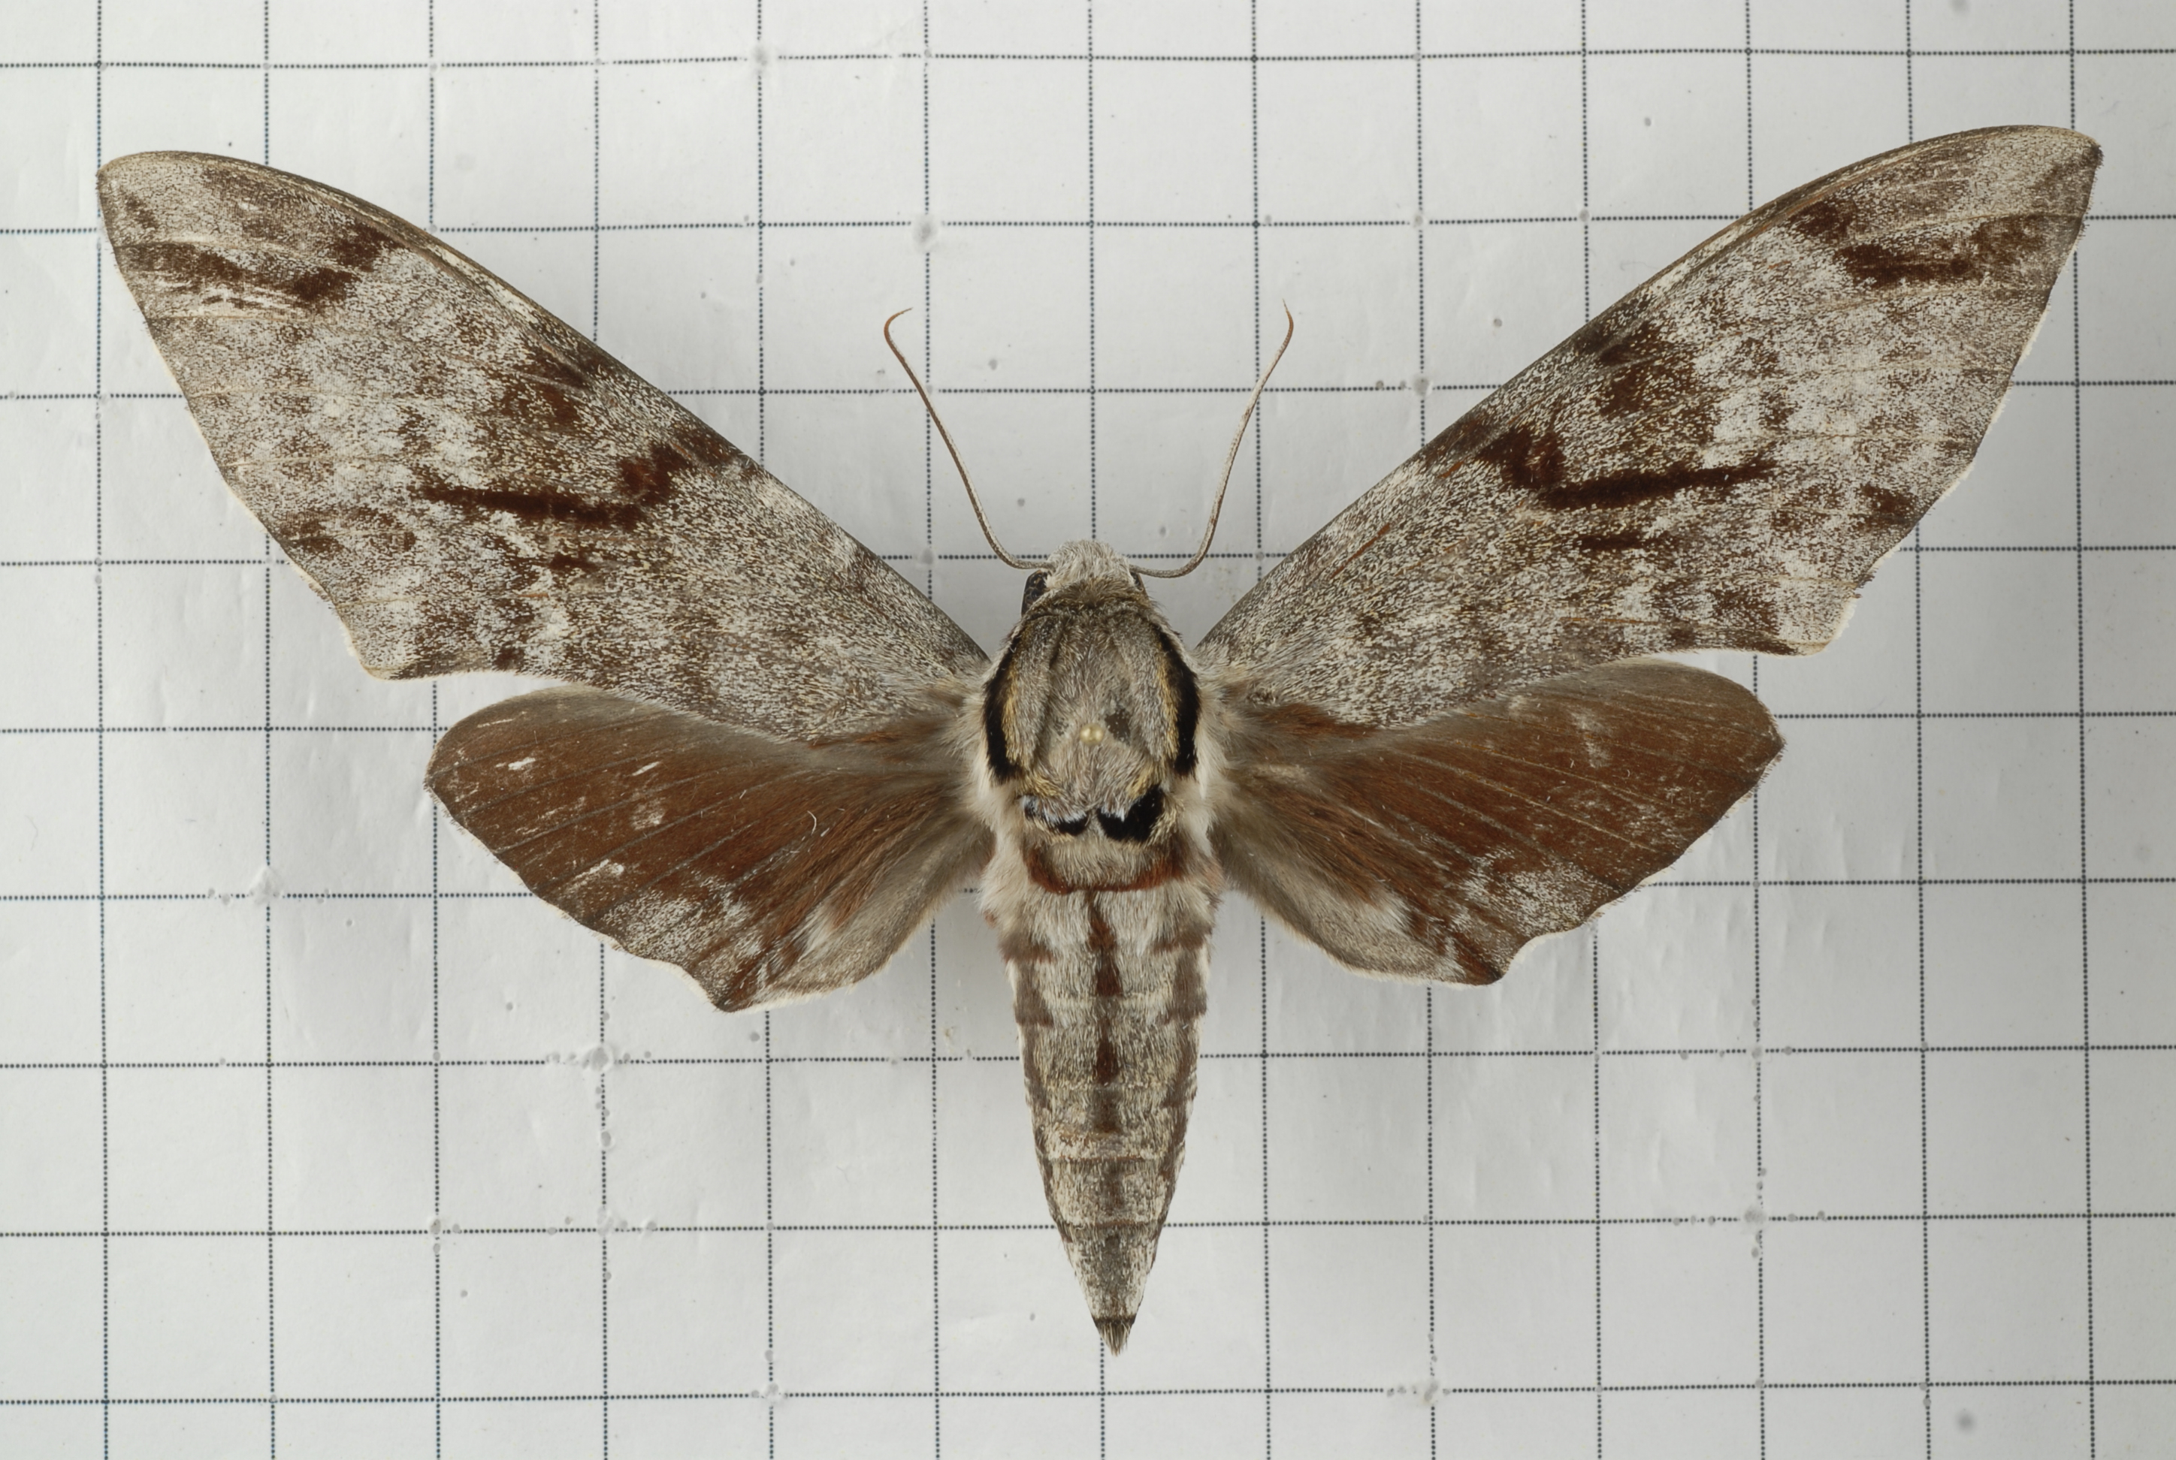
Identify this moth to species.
Notonagemia analis analis
